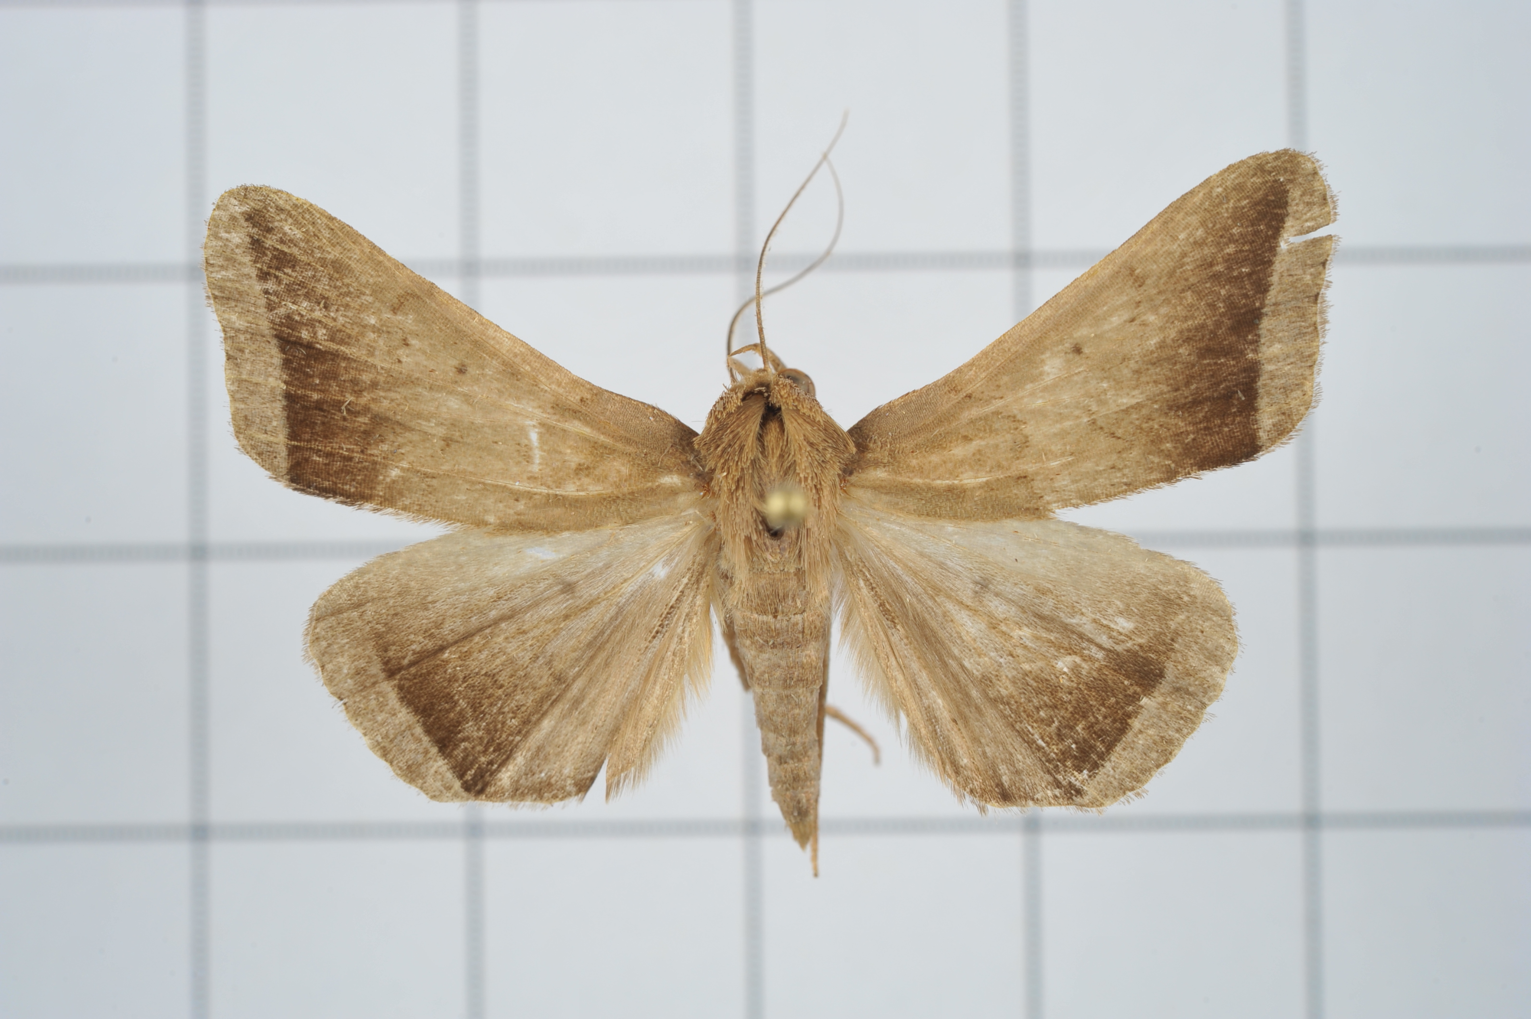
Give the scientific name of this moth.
Simplicia bimarginata
